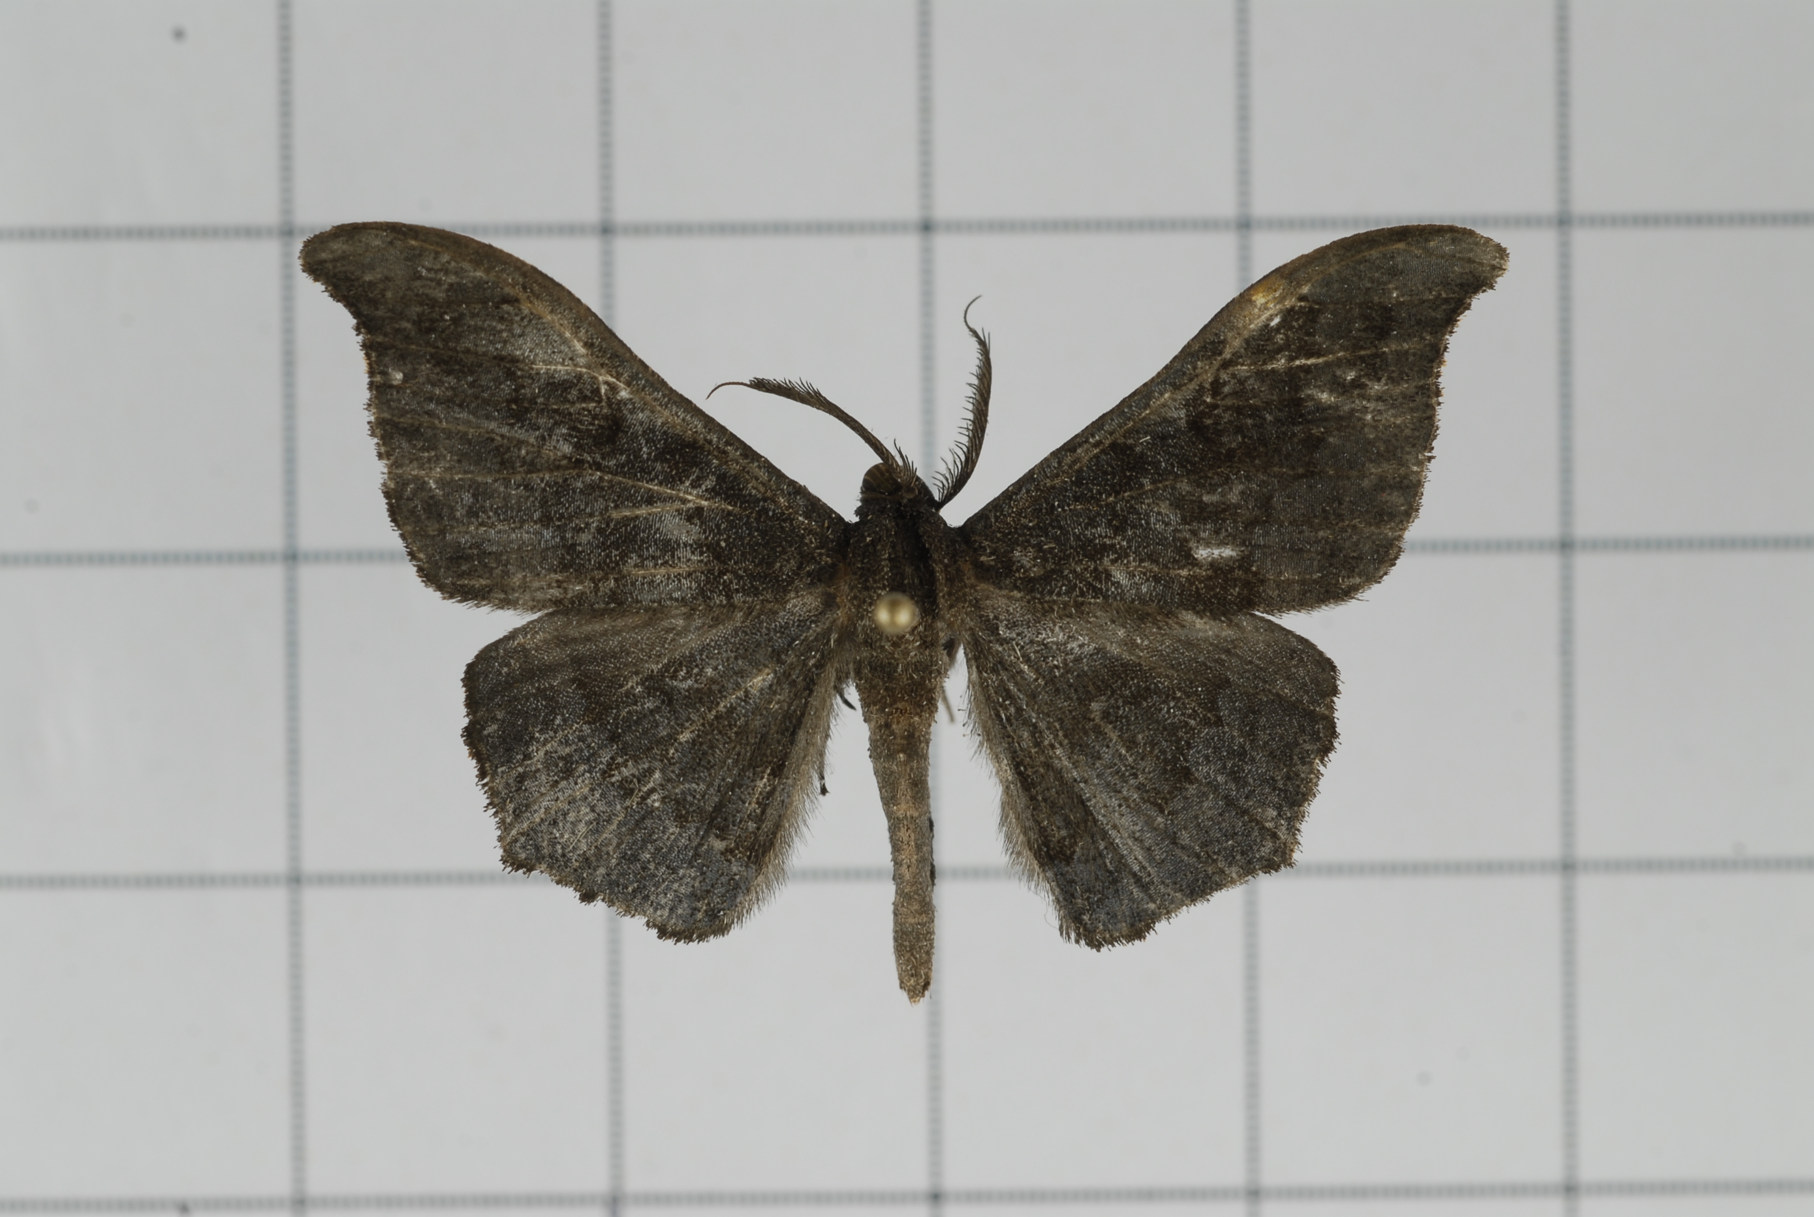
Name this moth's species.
Hyposidra talaca talaca
